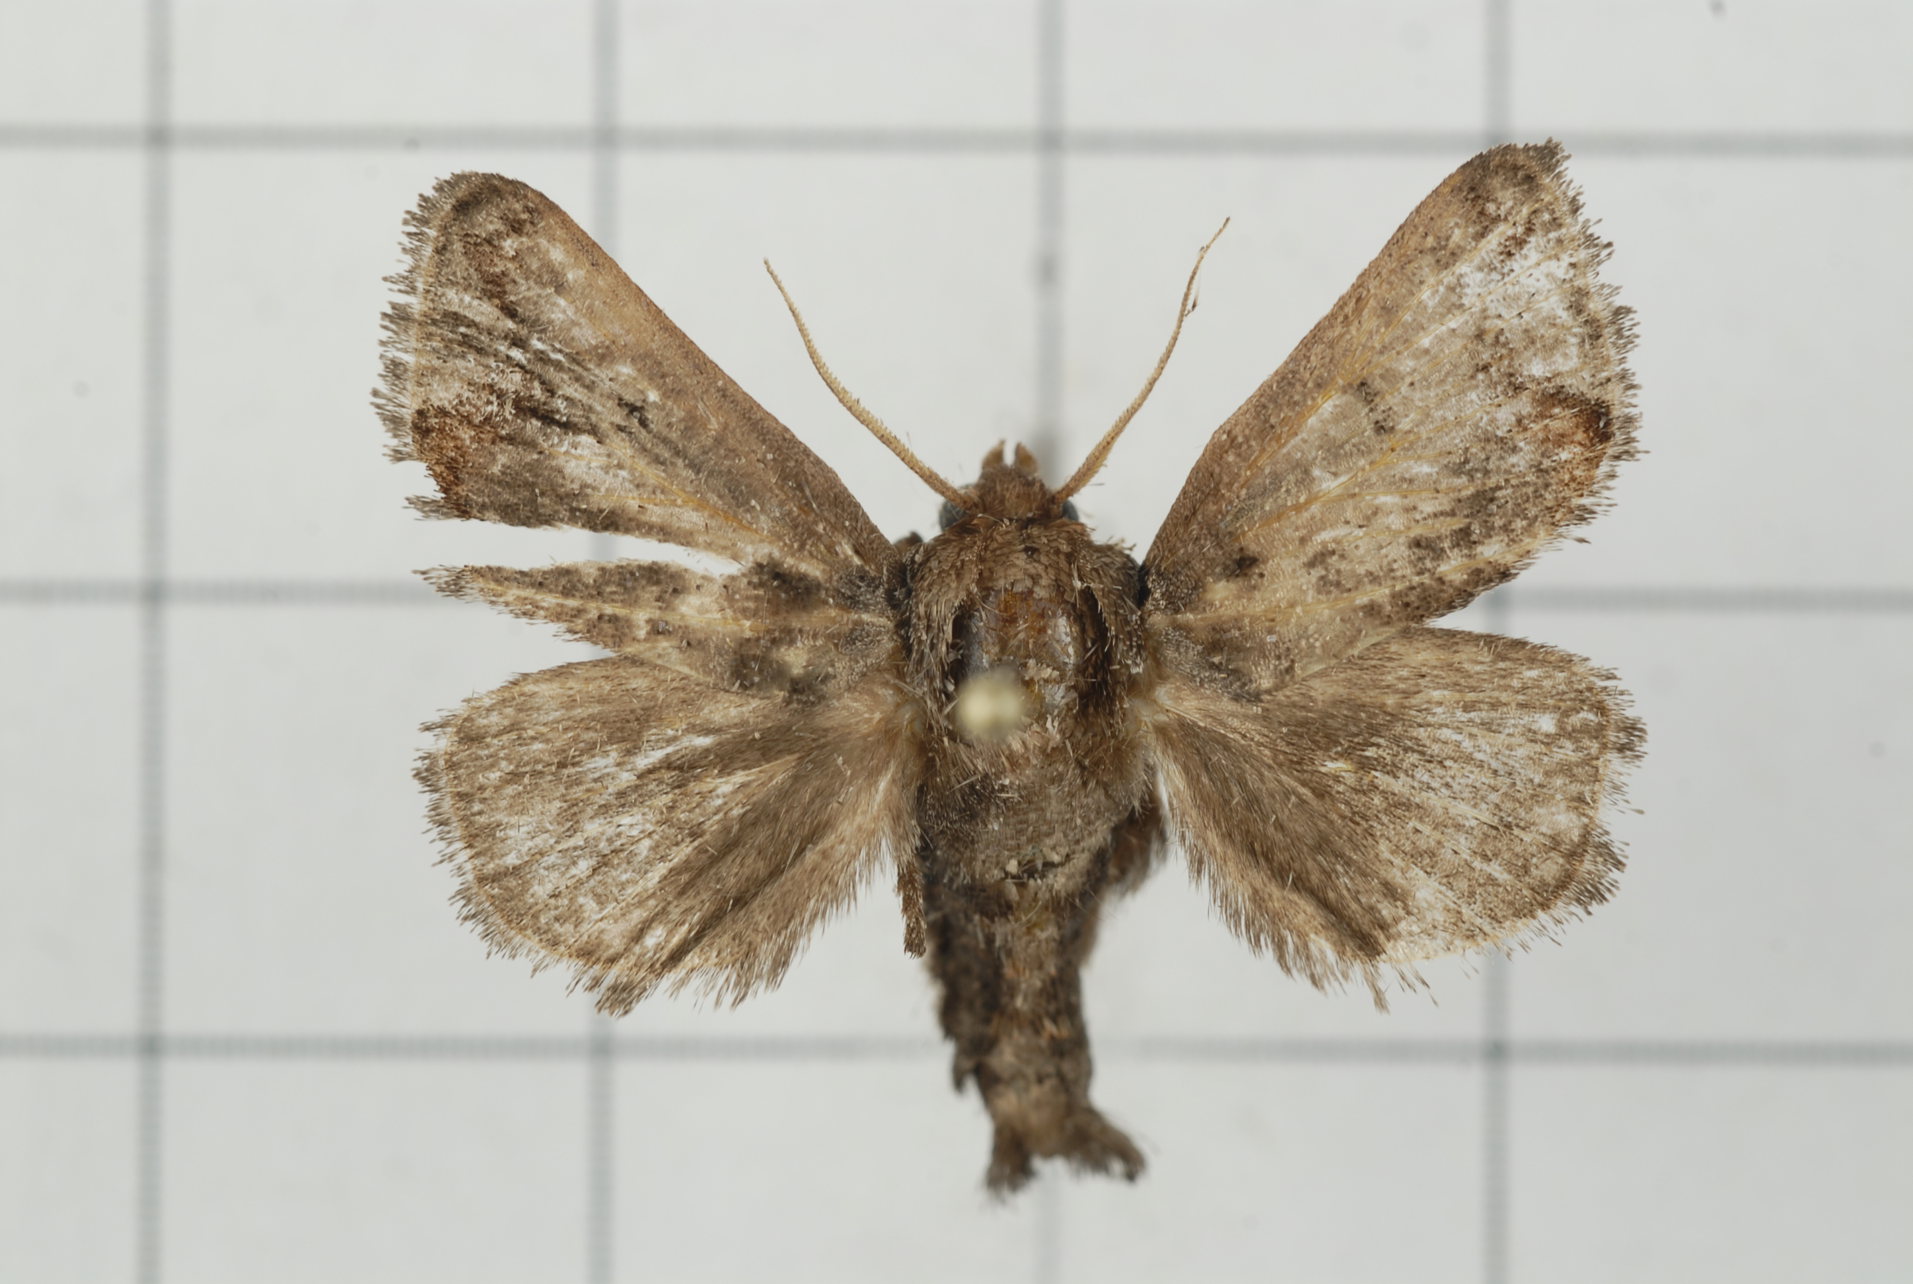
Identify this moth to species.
Phlossa conjuncta
